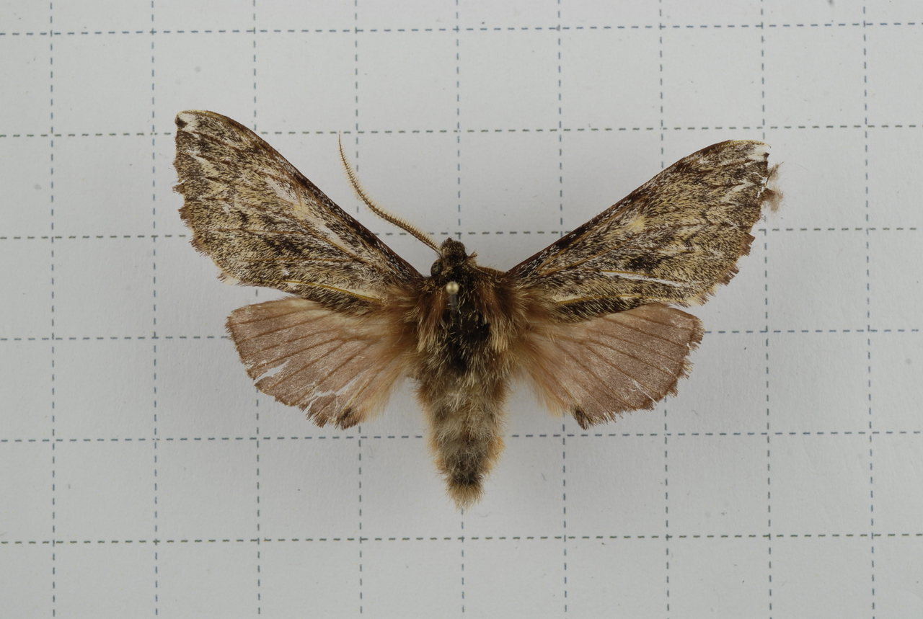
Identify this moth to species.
Pentateucha inouei
